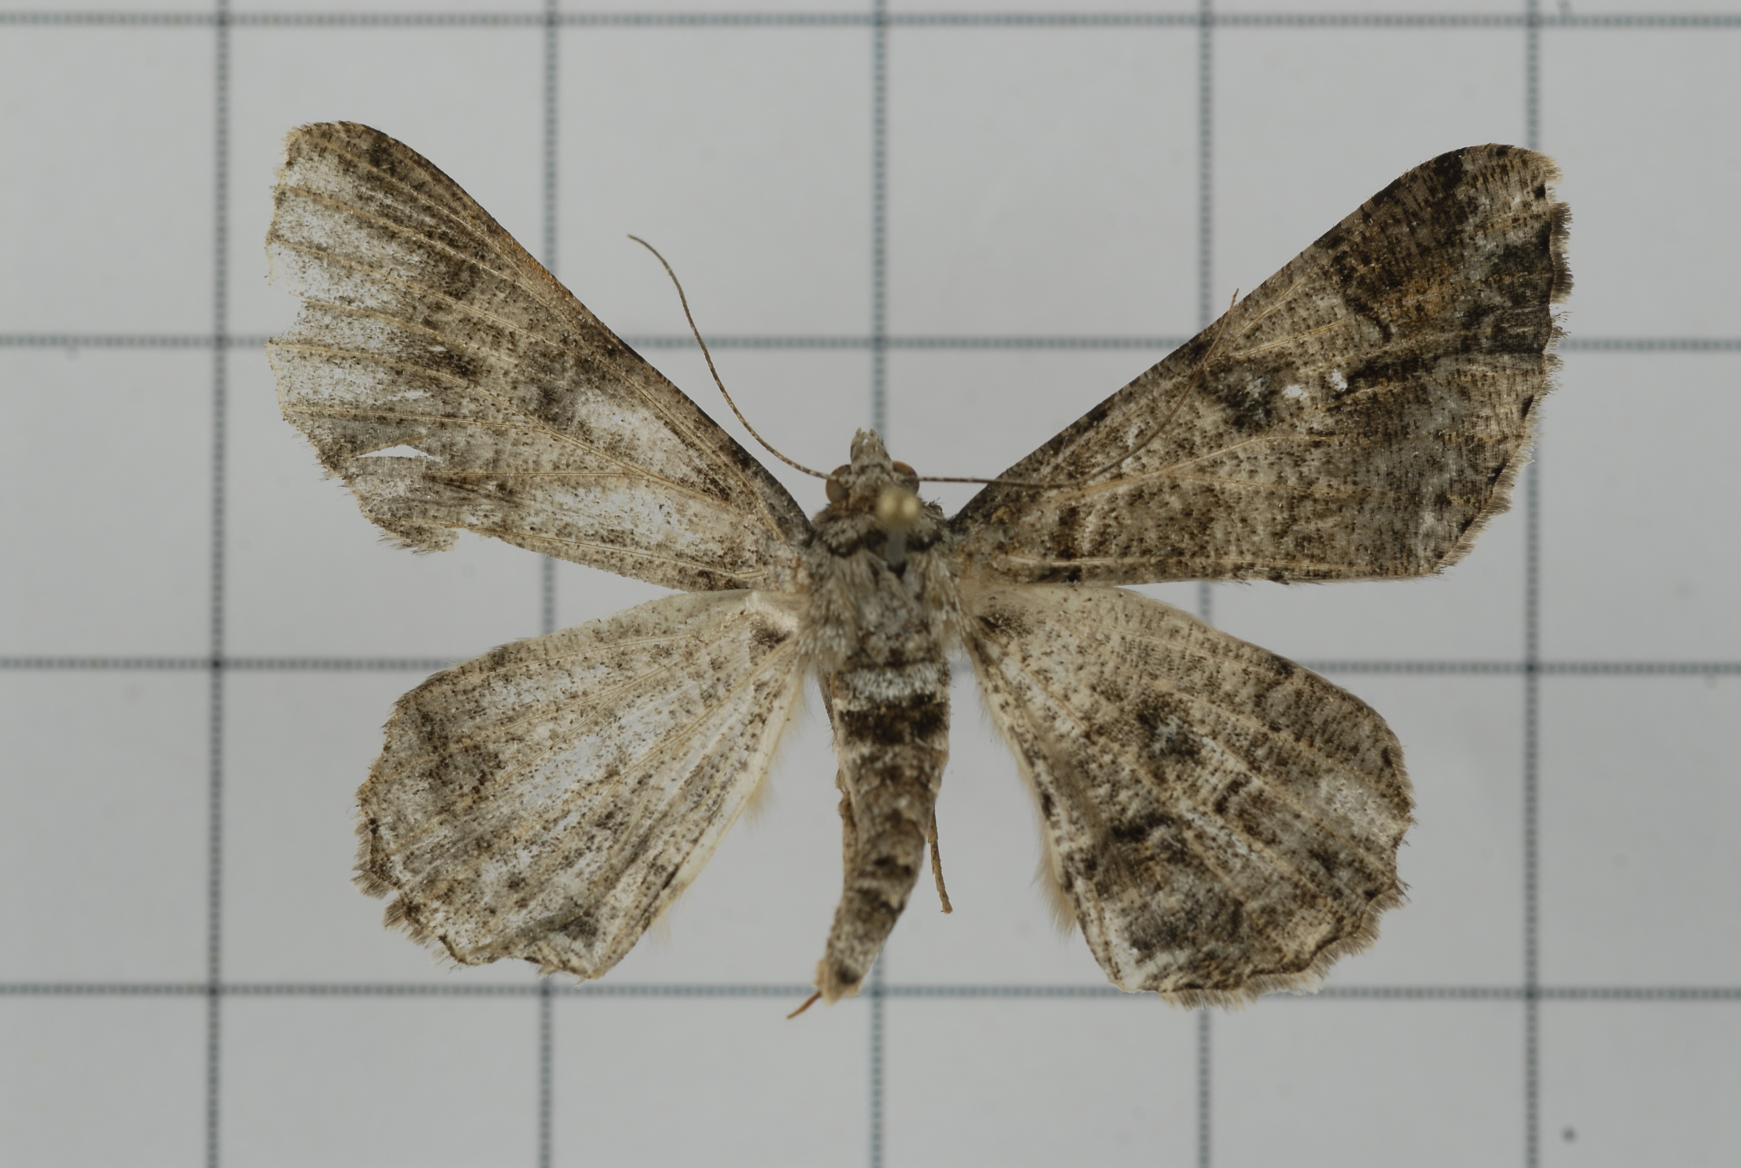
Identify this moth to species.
Cleora alienaria
